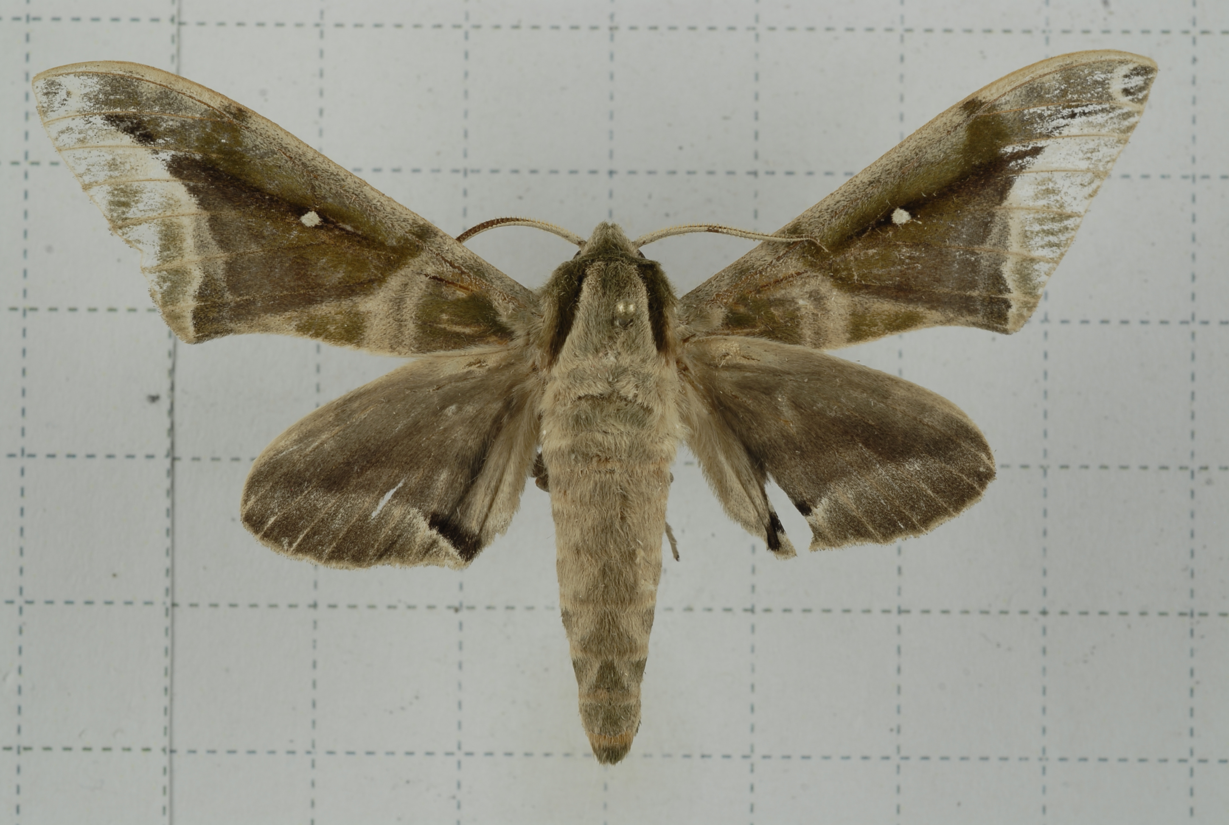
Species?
Parum colligata
